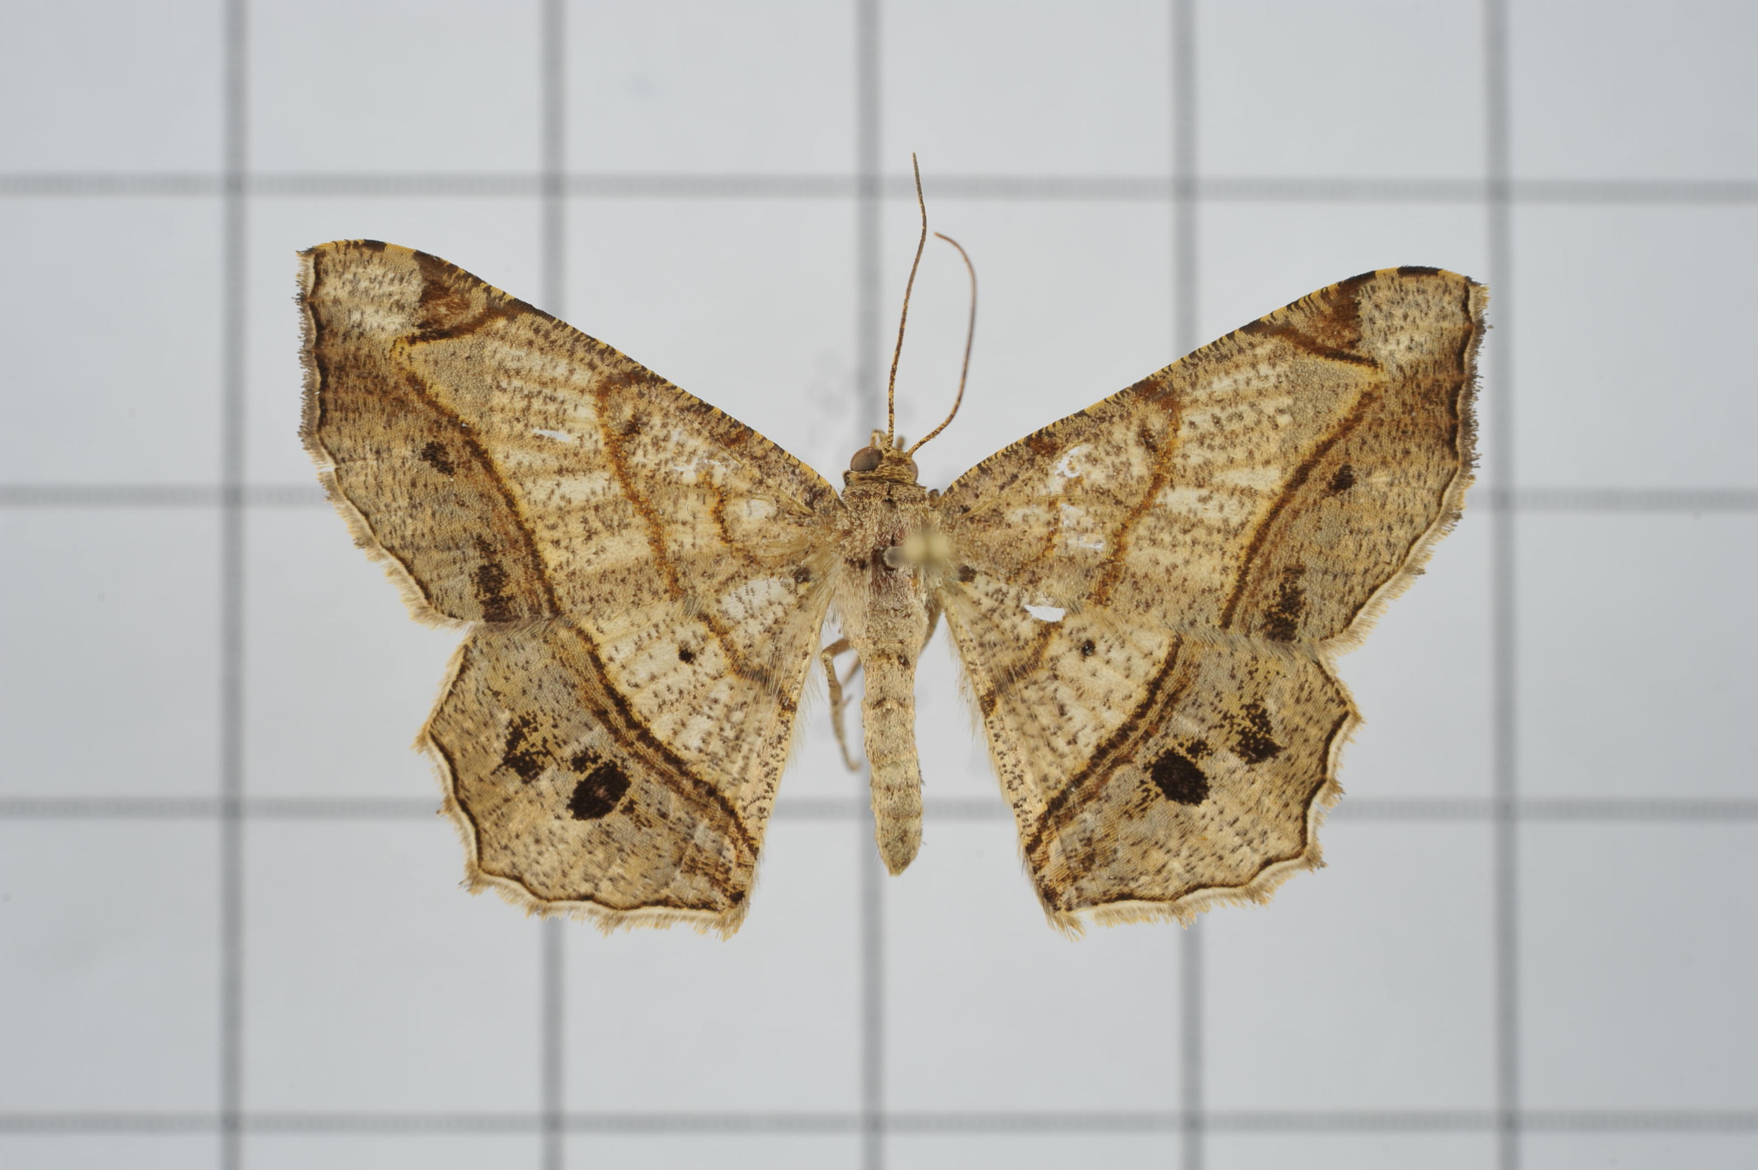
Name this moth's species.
Chiasmia intermediaria
